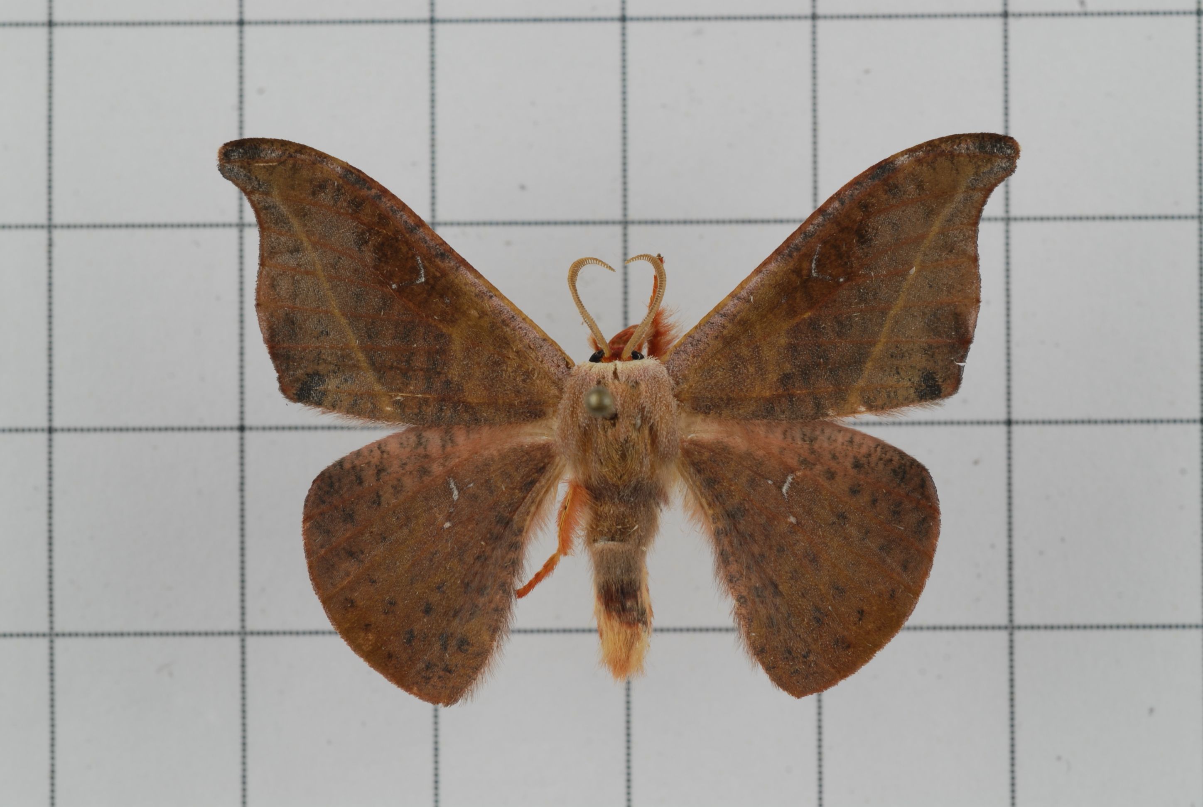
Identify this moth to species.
Oreta extensa
